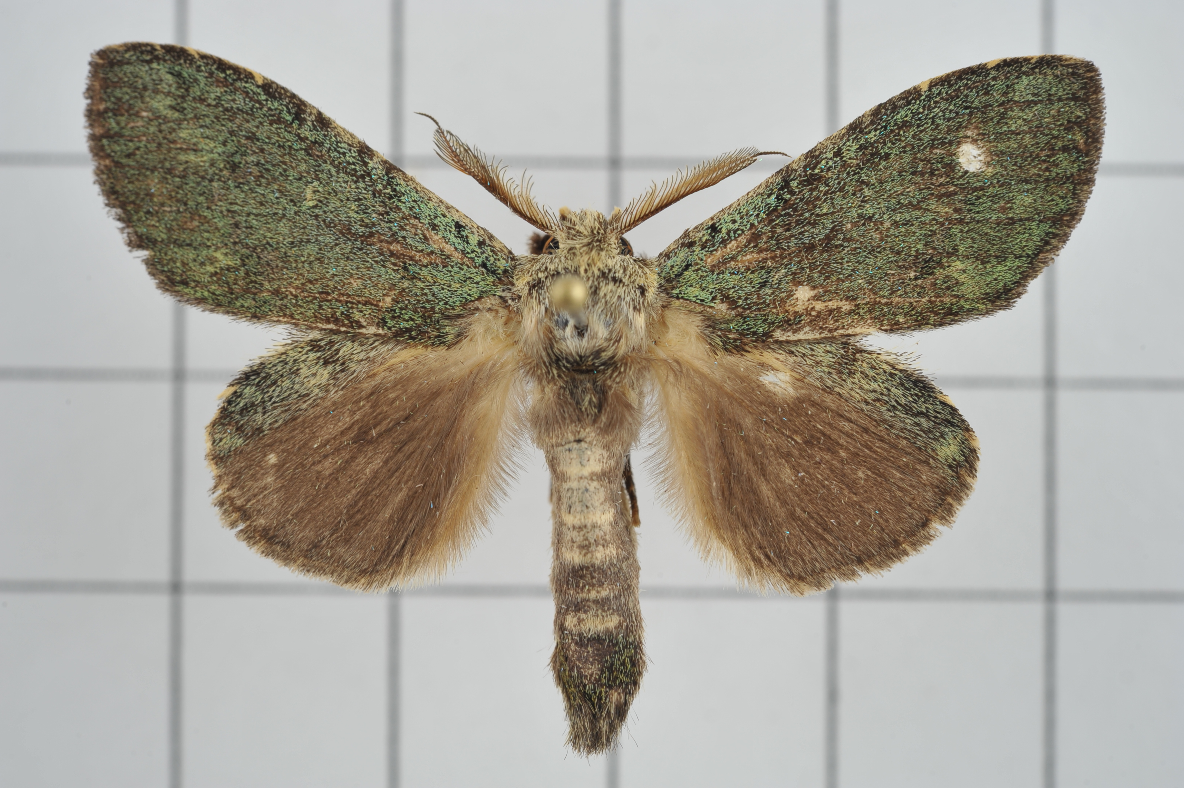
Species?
Syntypistis viridipicta
